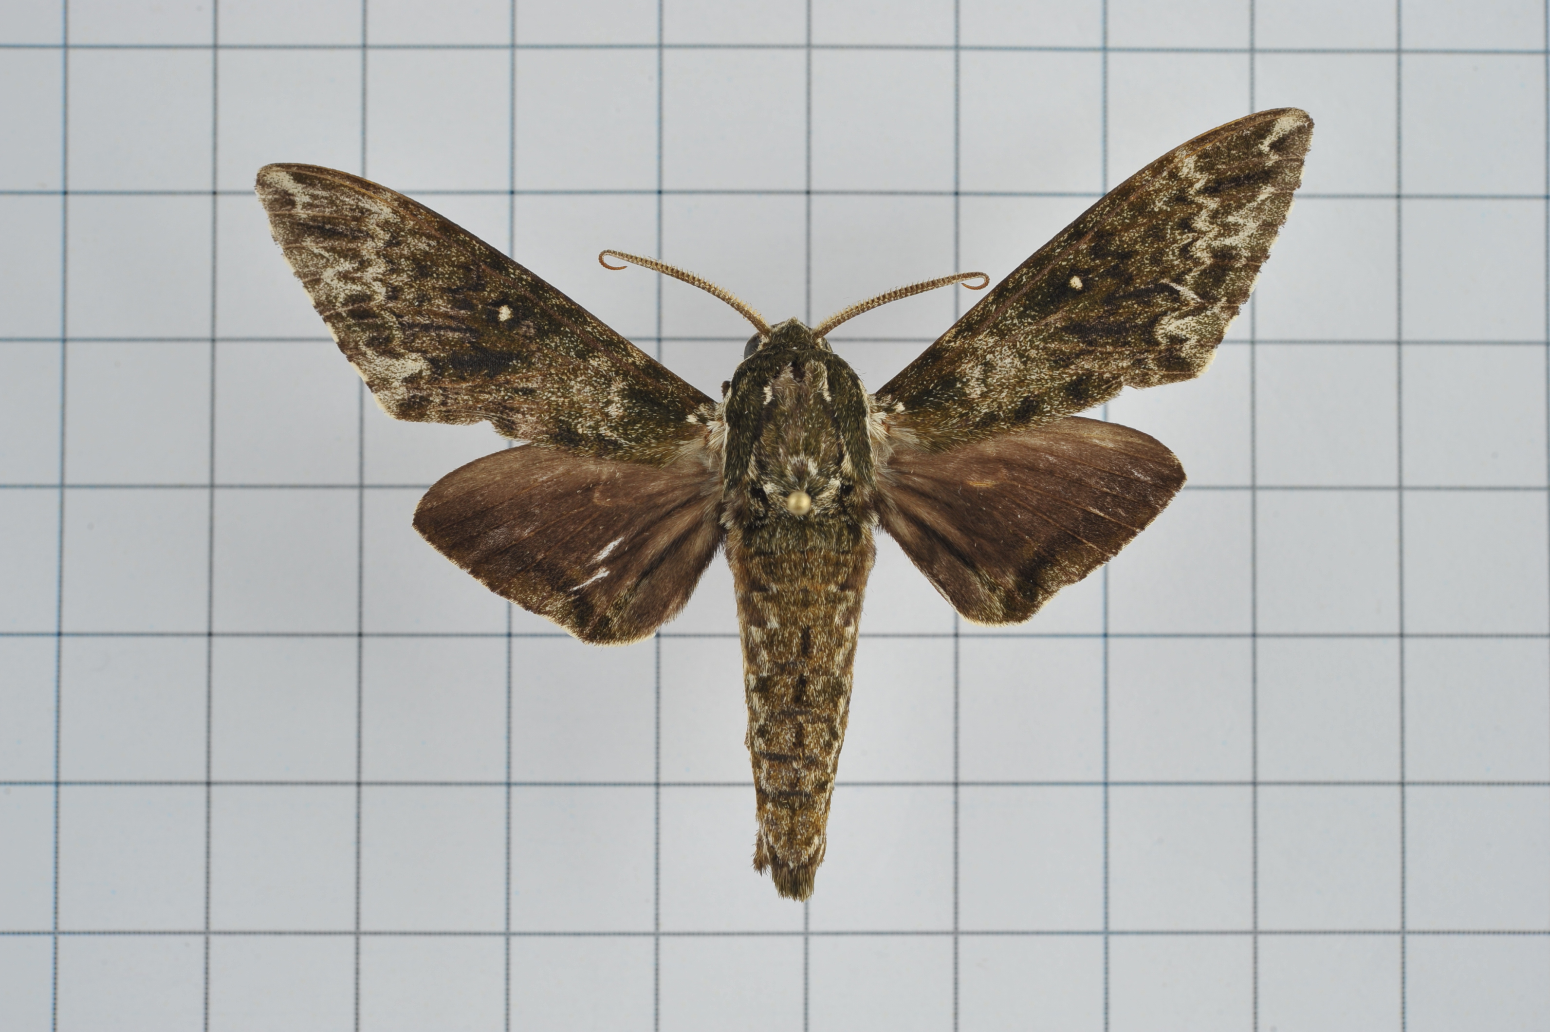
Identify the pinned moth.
Dolbina formosana
